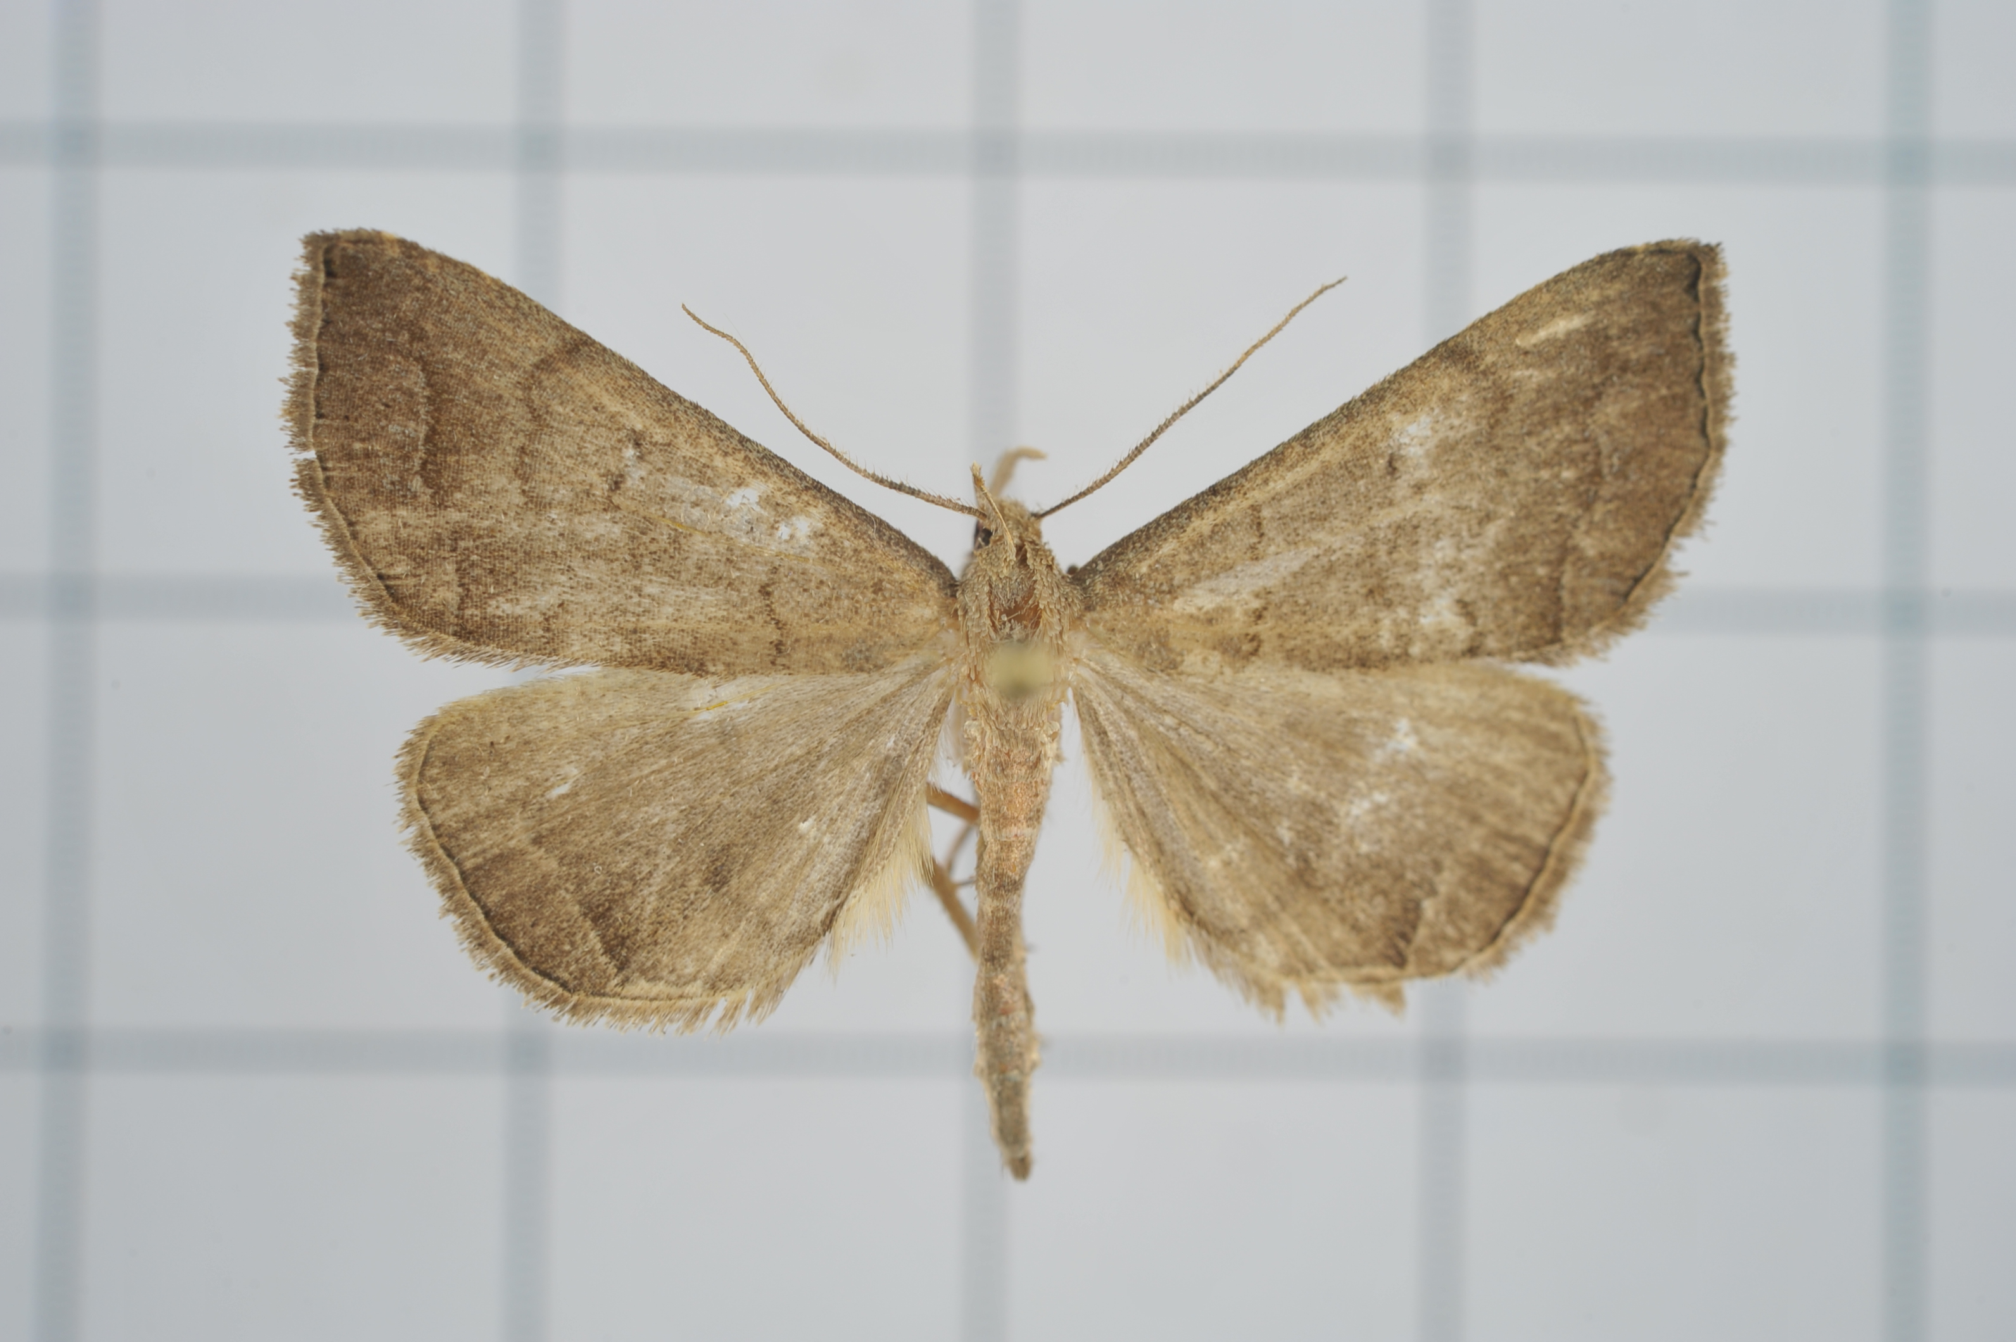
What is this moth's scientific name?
Herminia undulata
